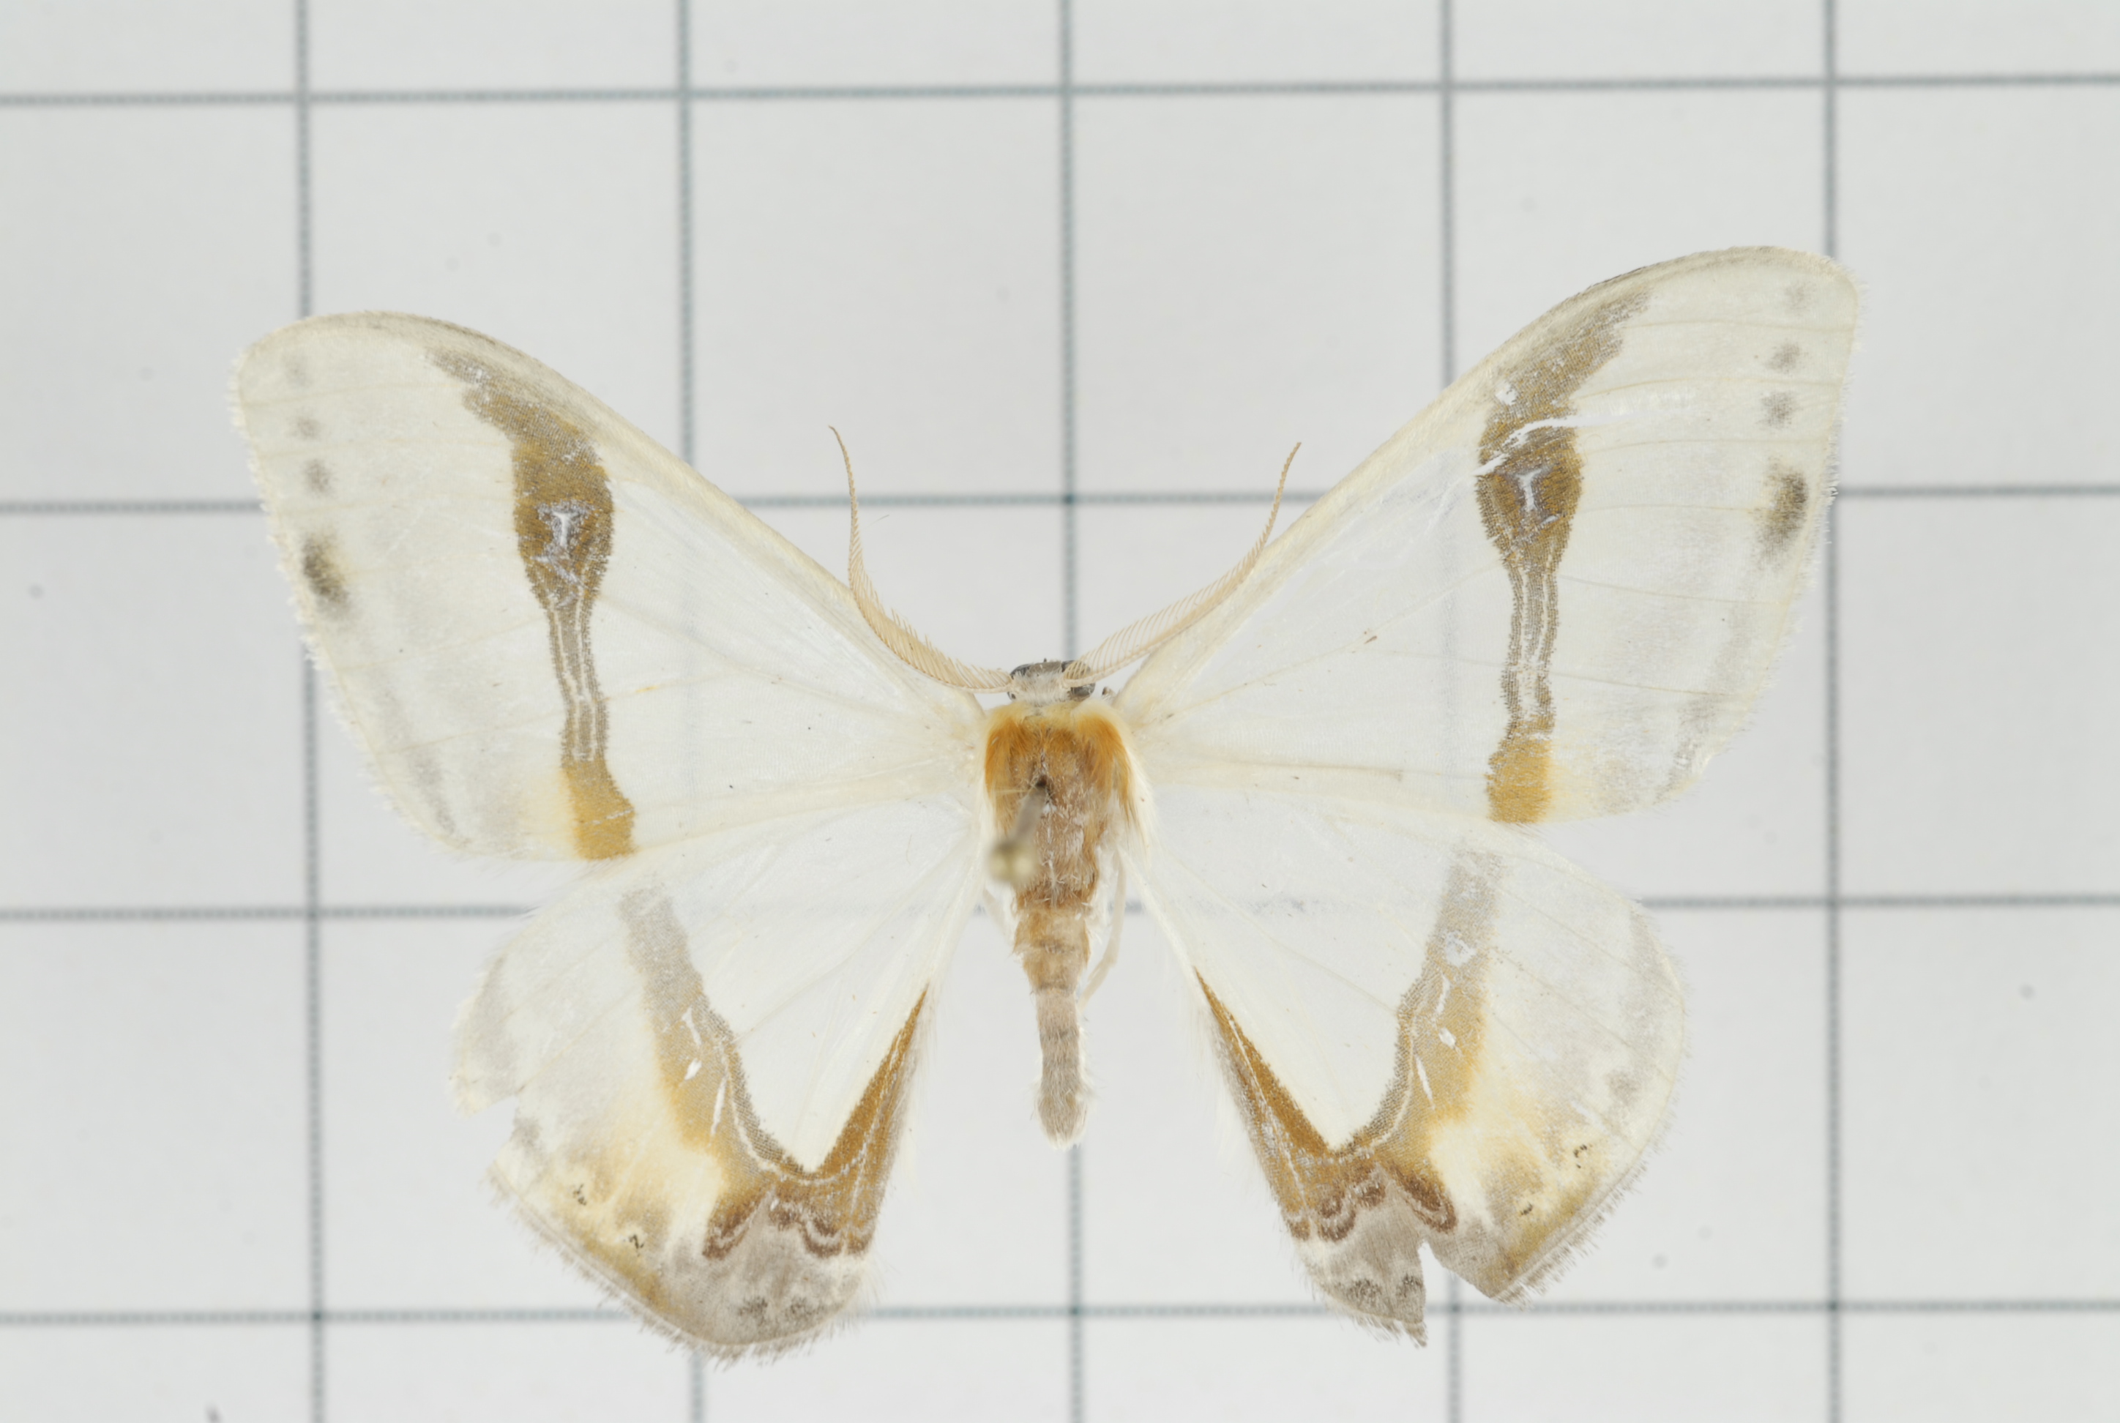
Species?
Macrocilix mysticata flavotincta
